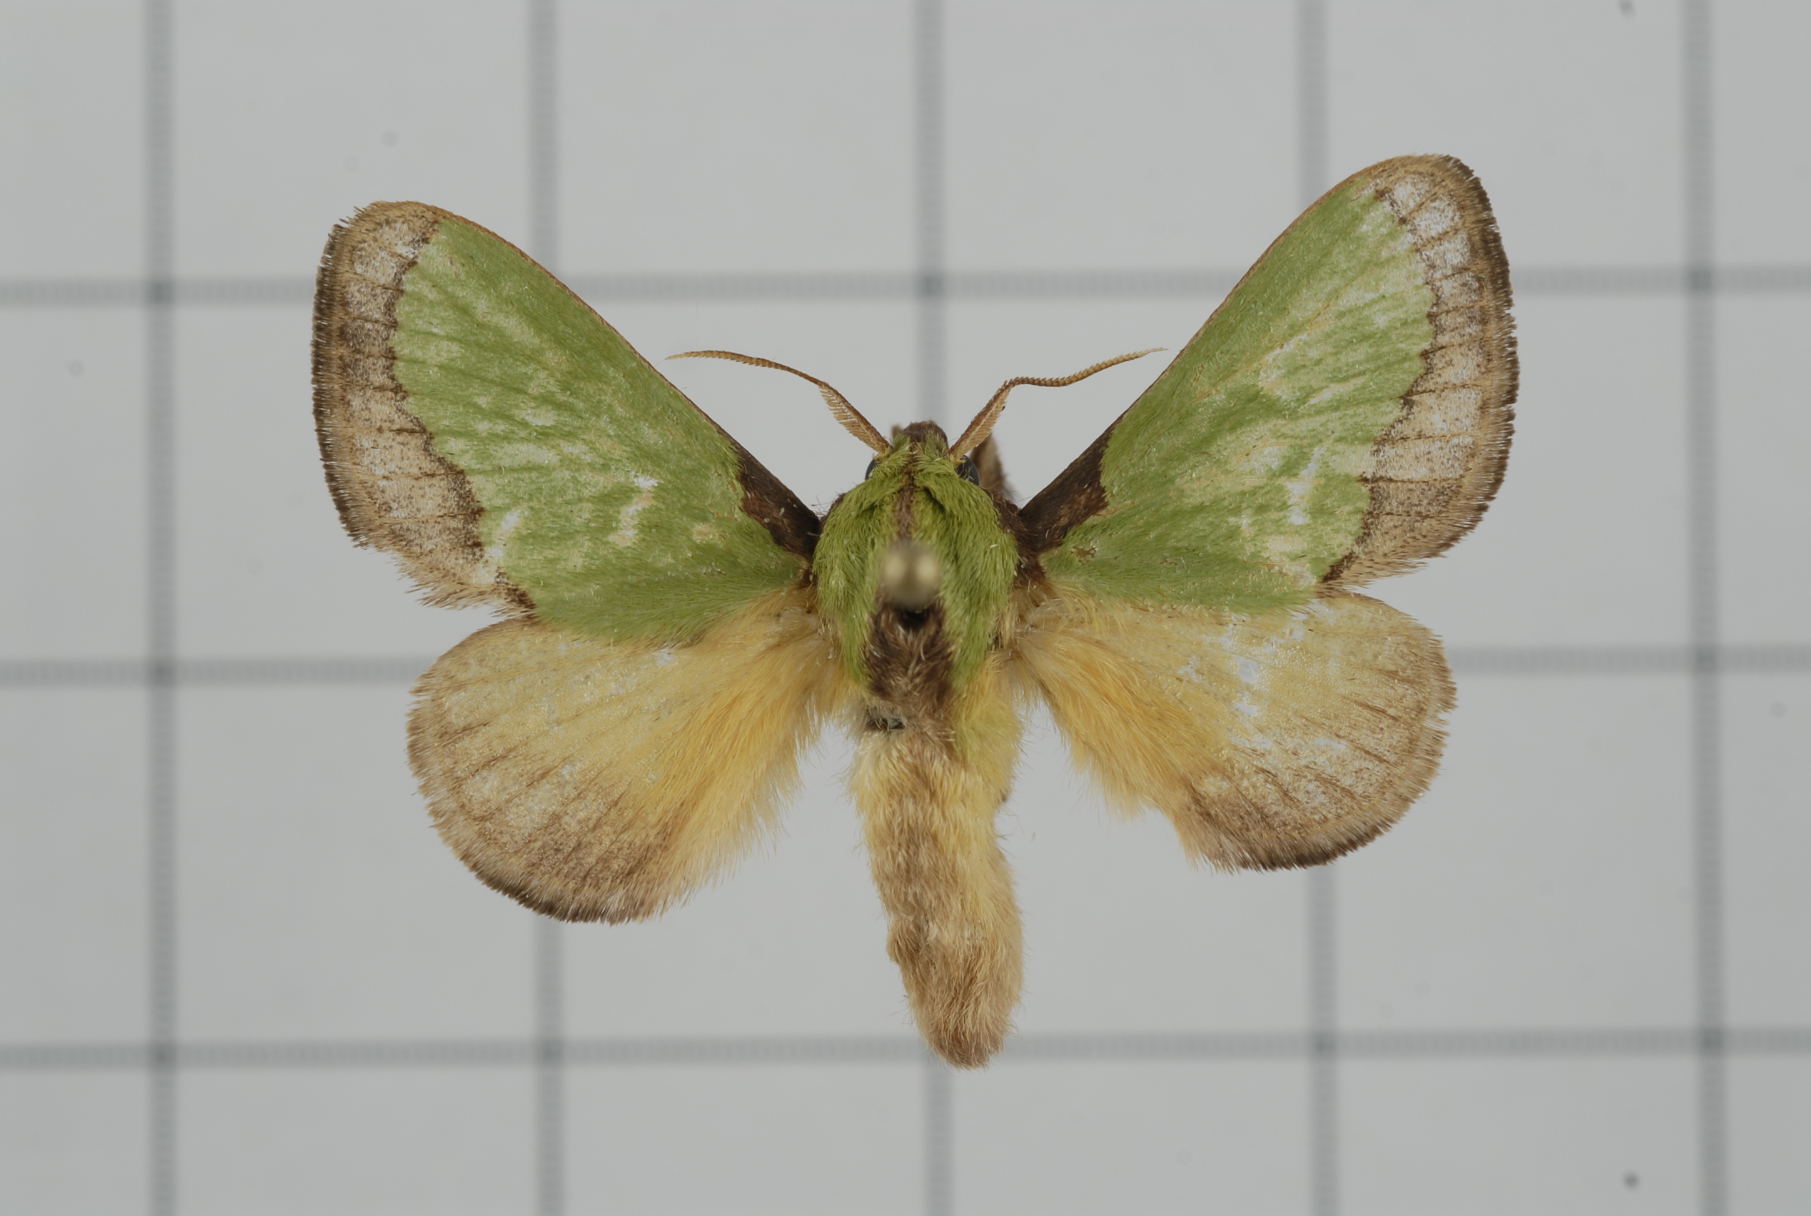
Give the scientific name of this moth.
Parasa shirakii
